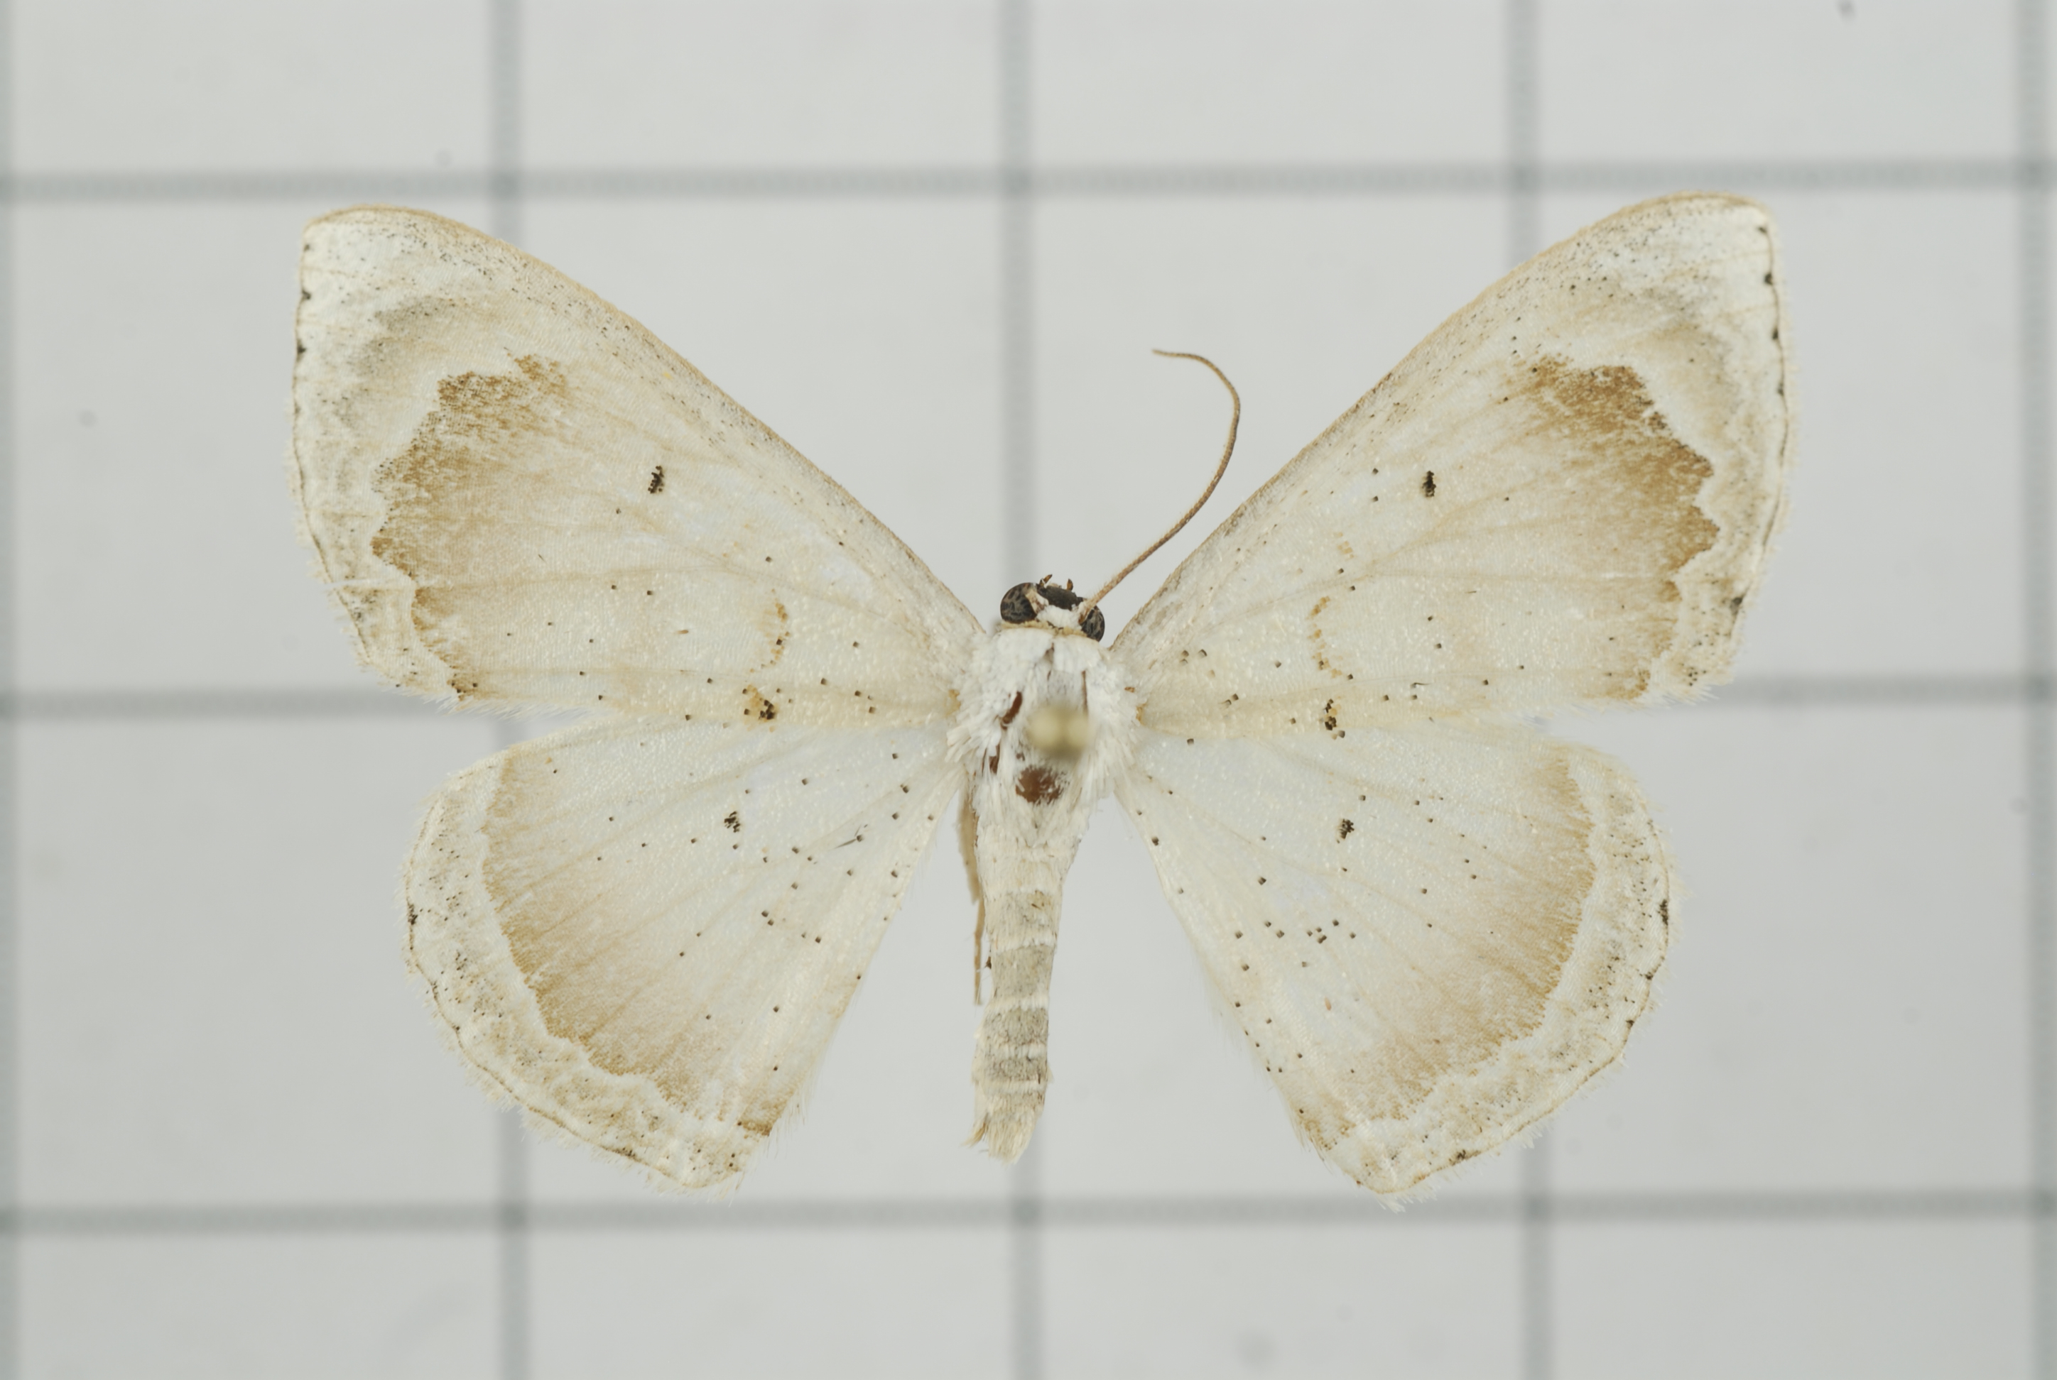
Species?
Somatina rosacea anaemica
